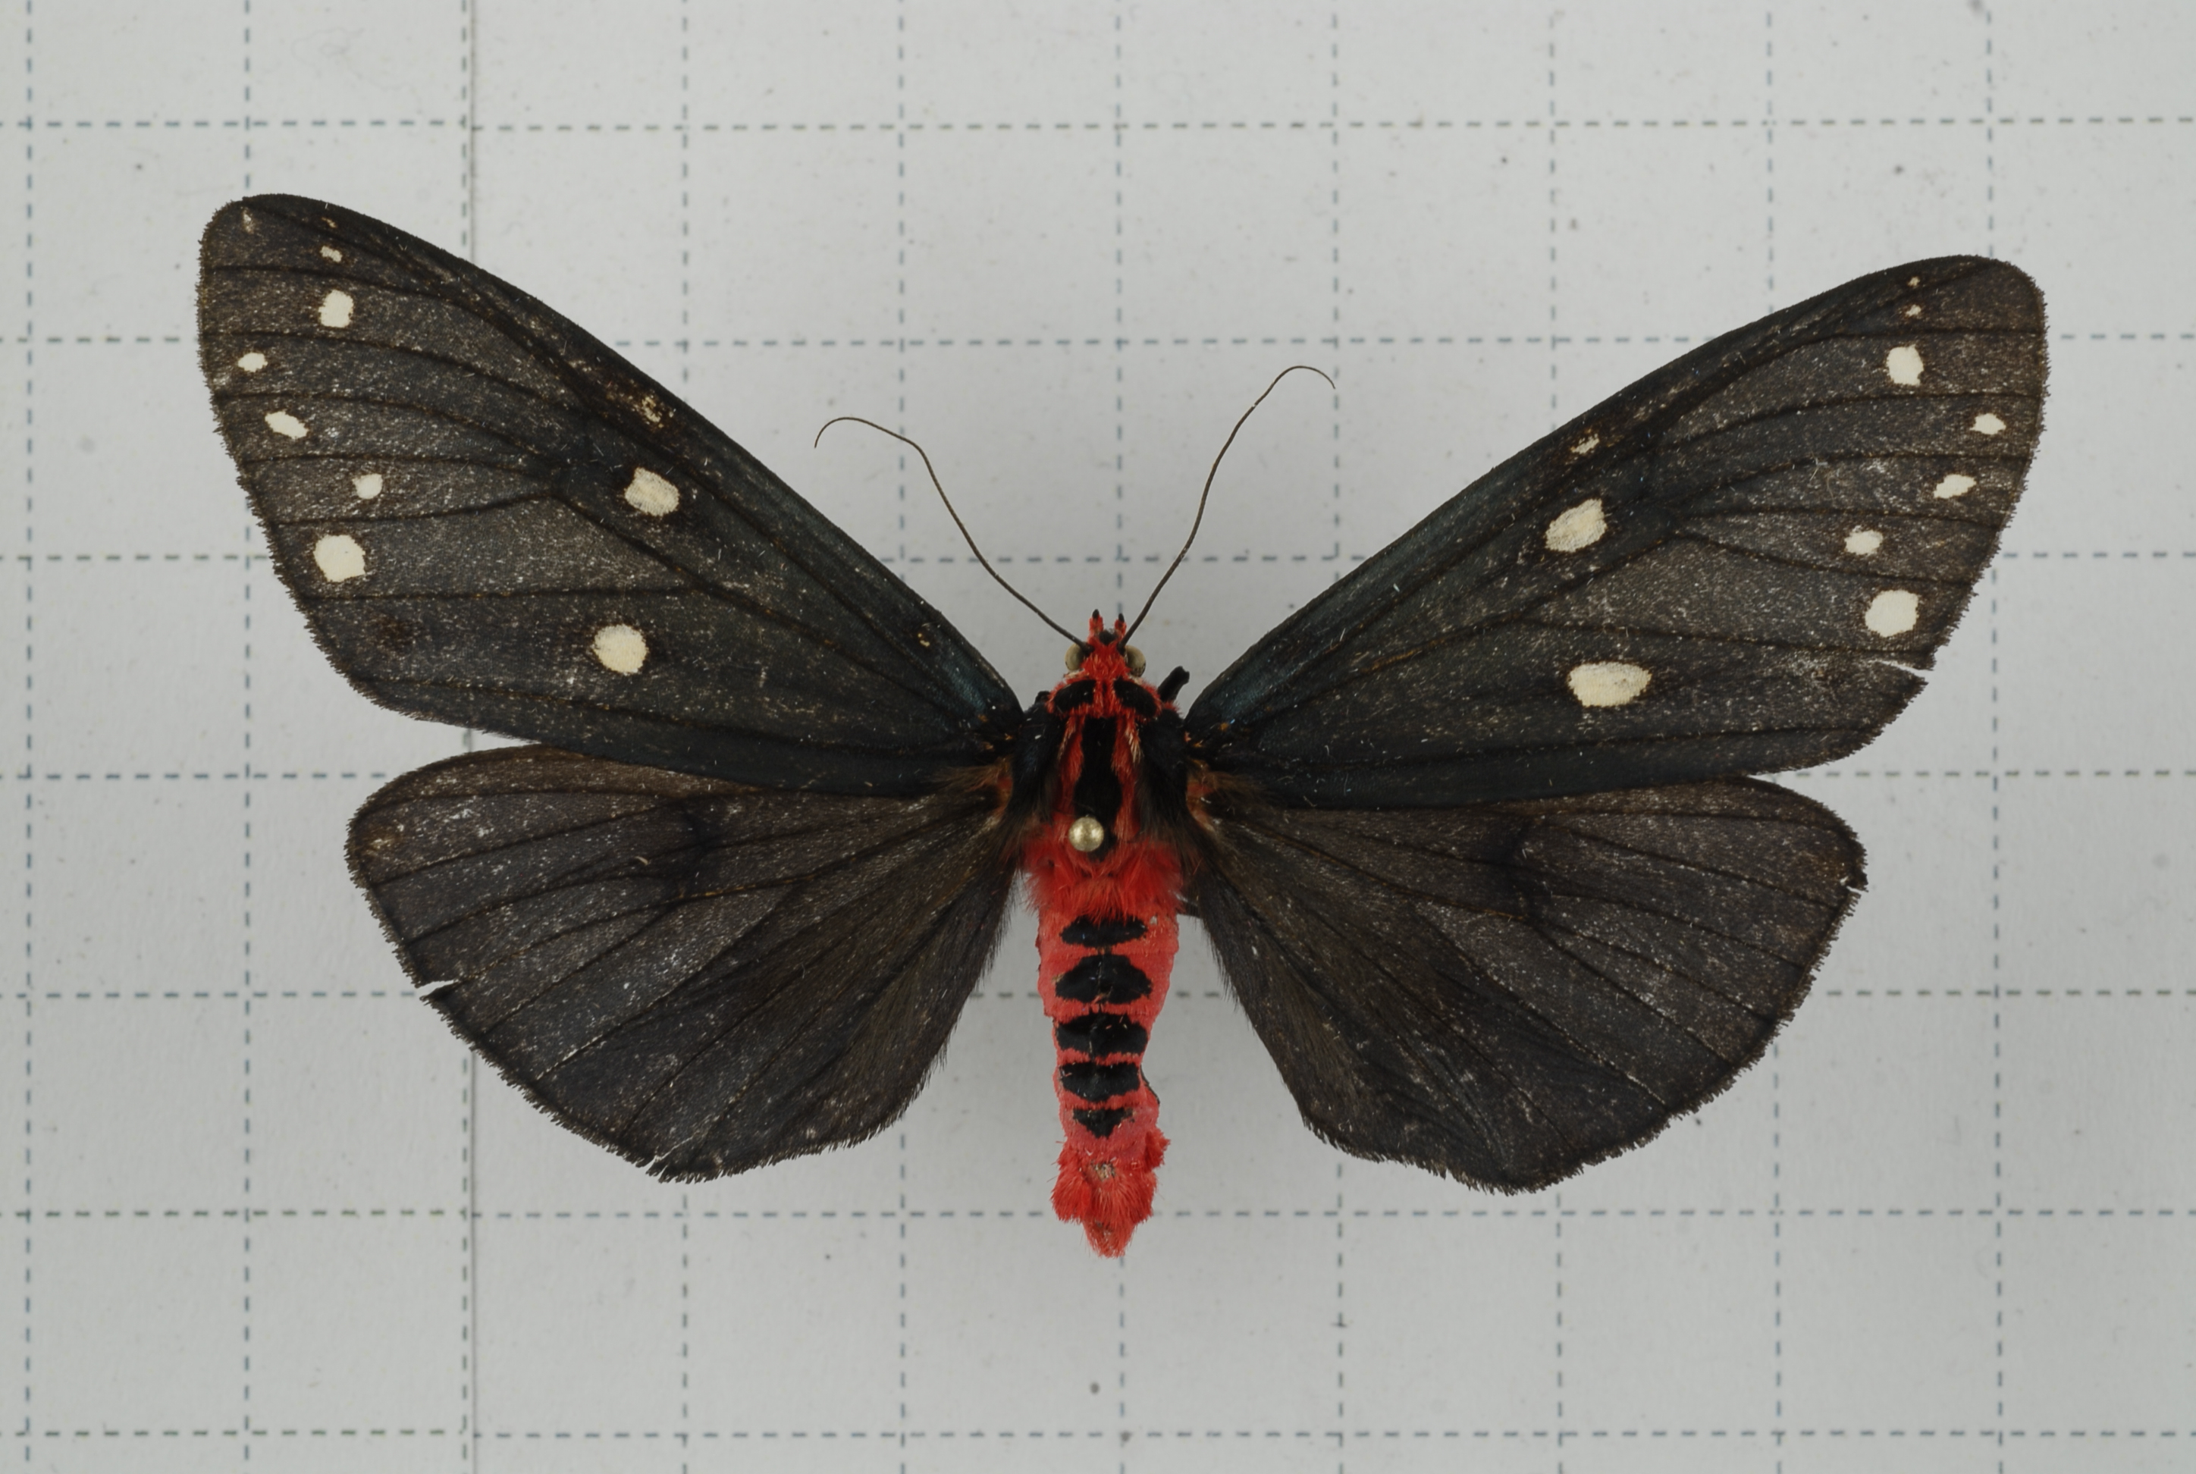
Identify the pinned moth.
Taicallimorpha albipuncta
